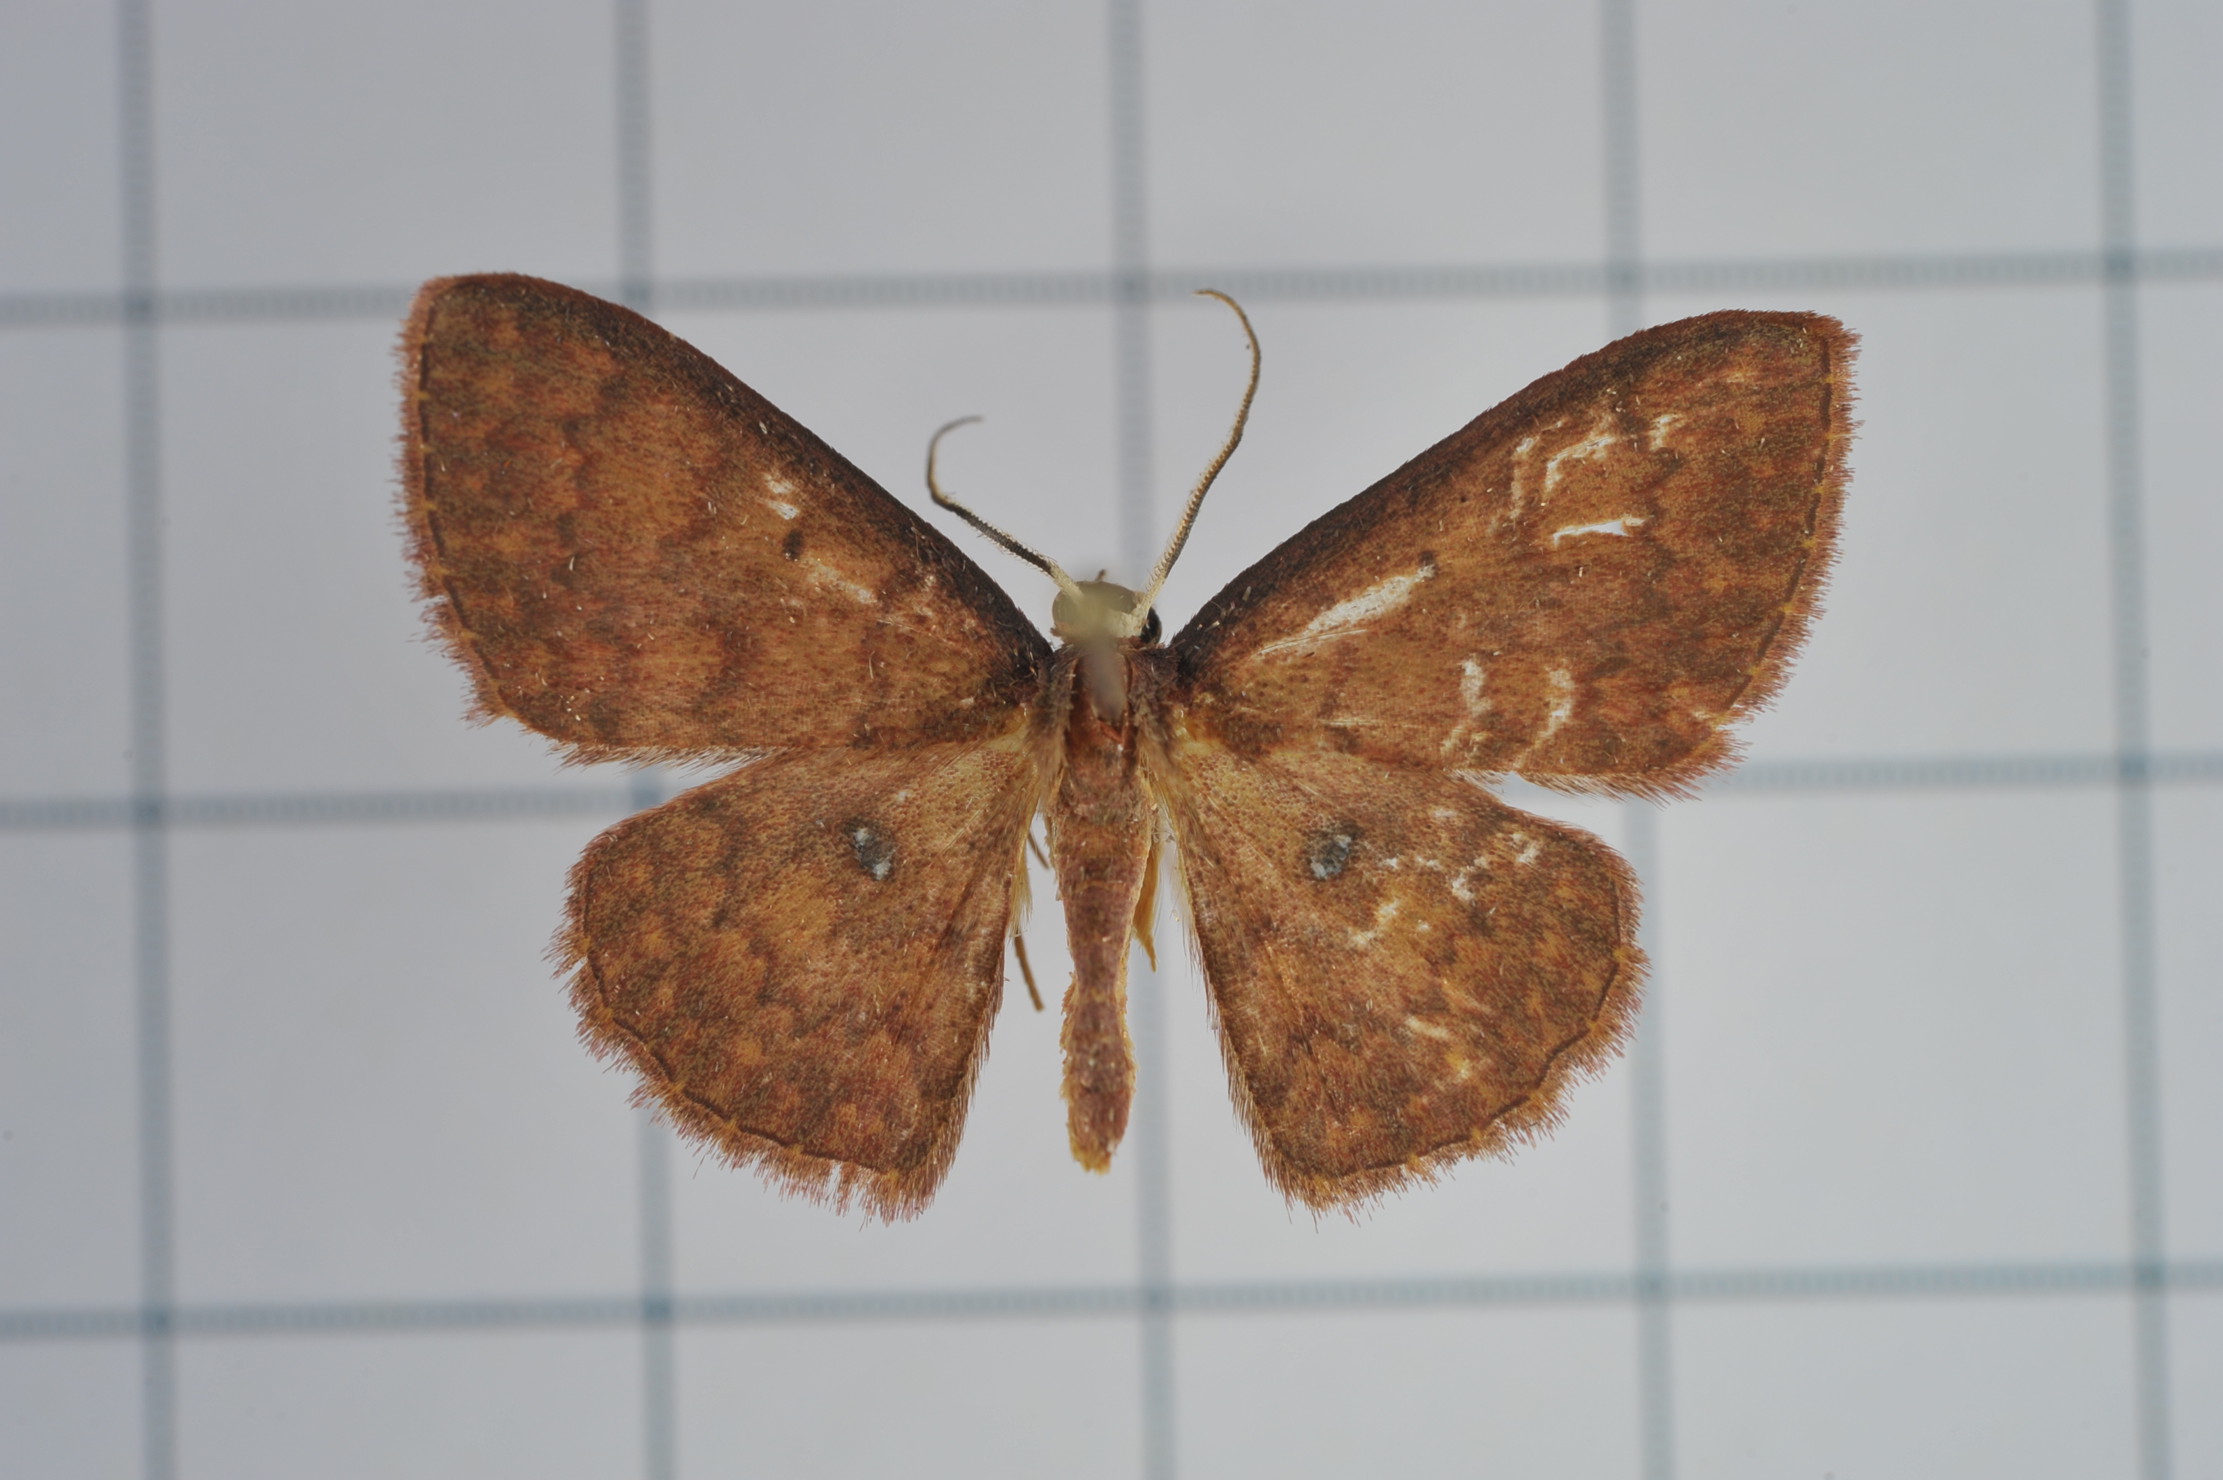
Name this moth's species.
Organopoda carnearia carnearia
